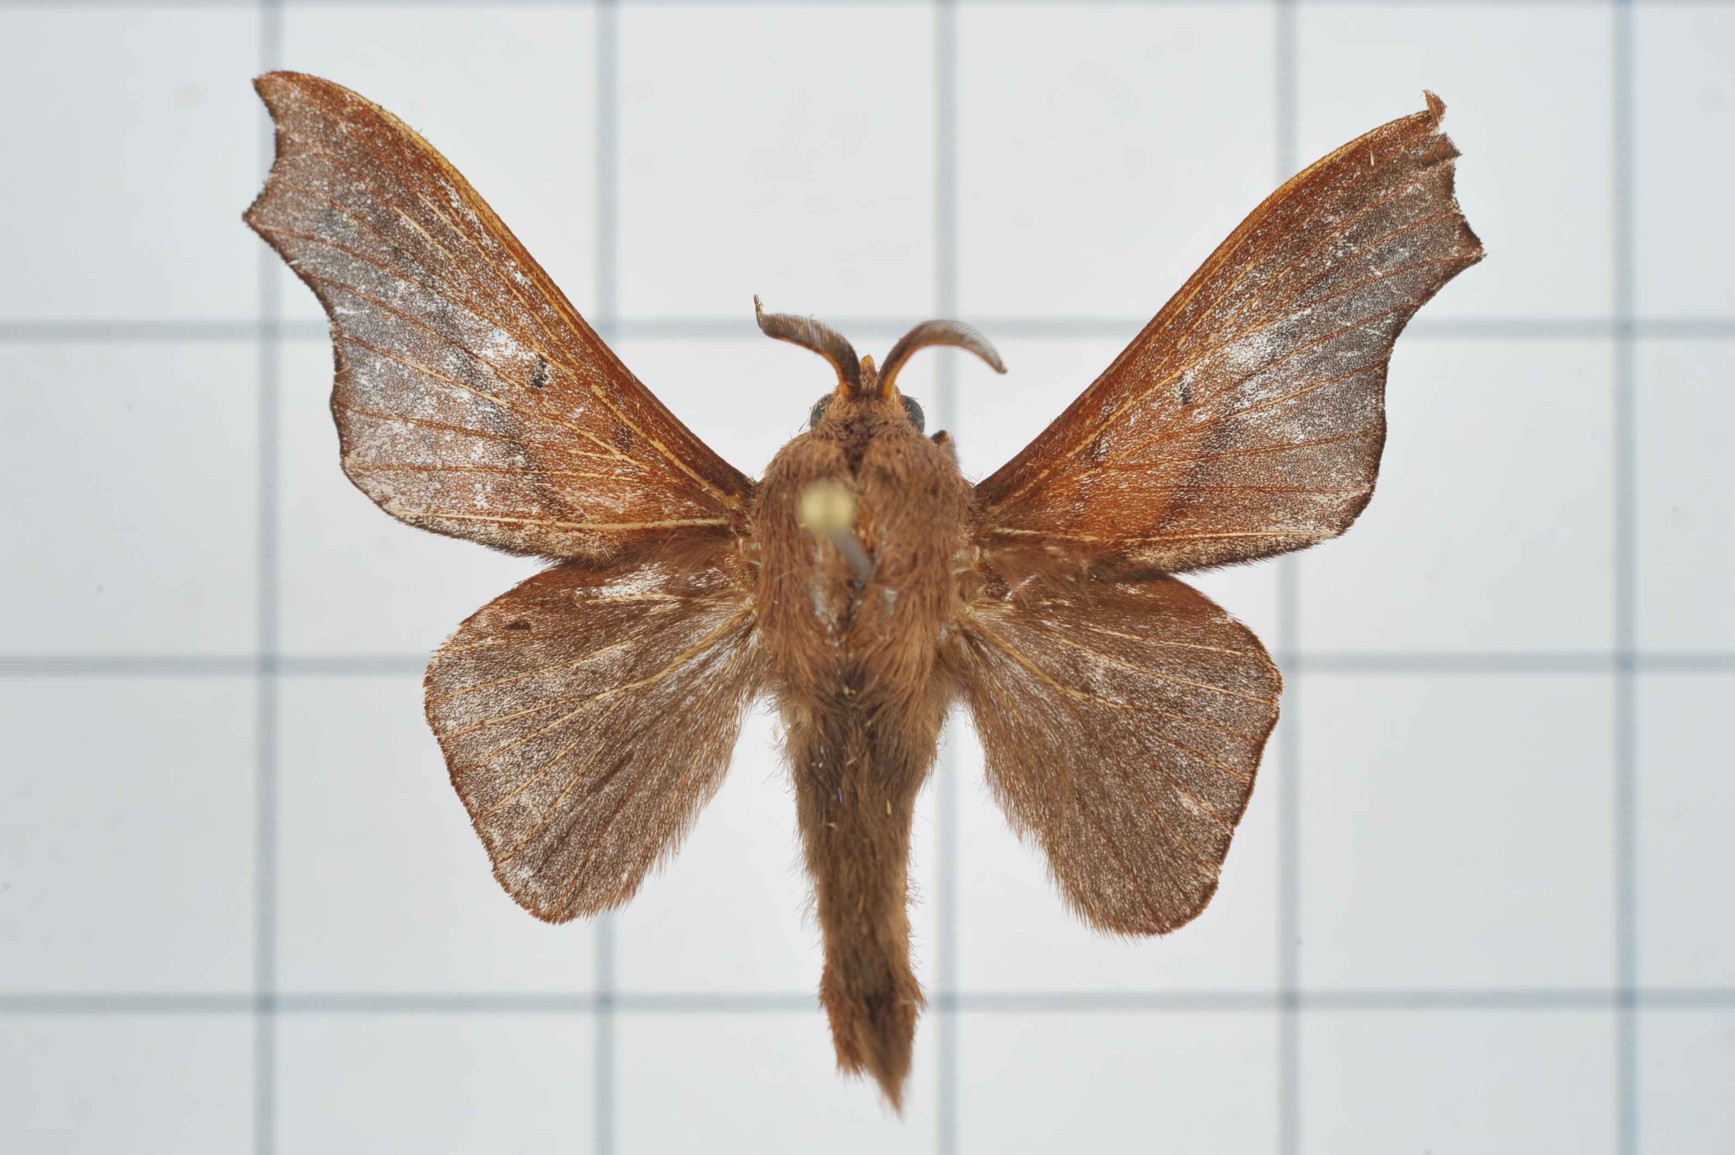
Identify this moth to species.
Bharetta owadai
